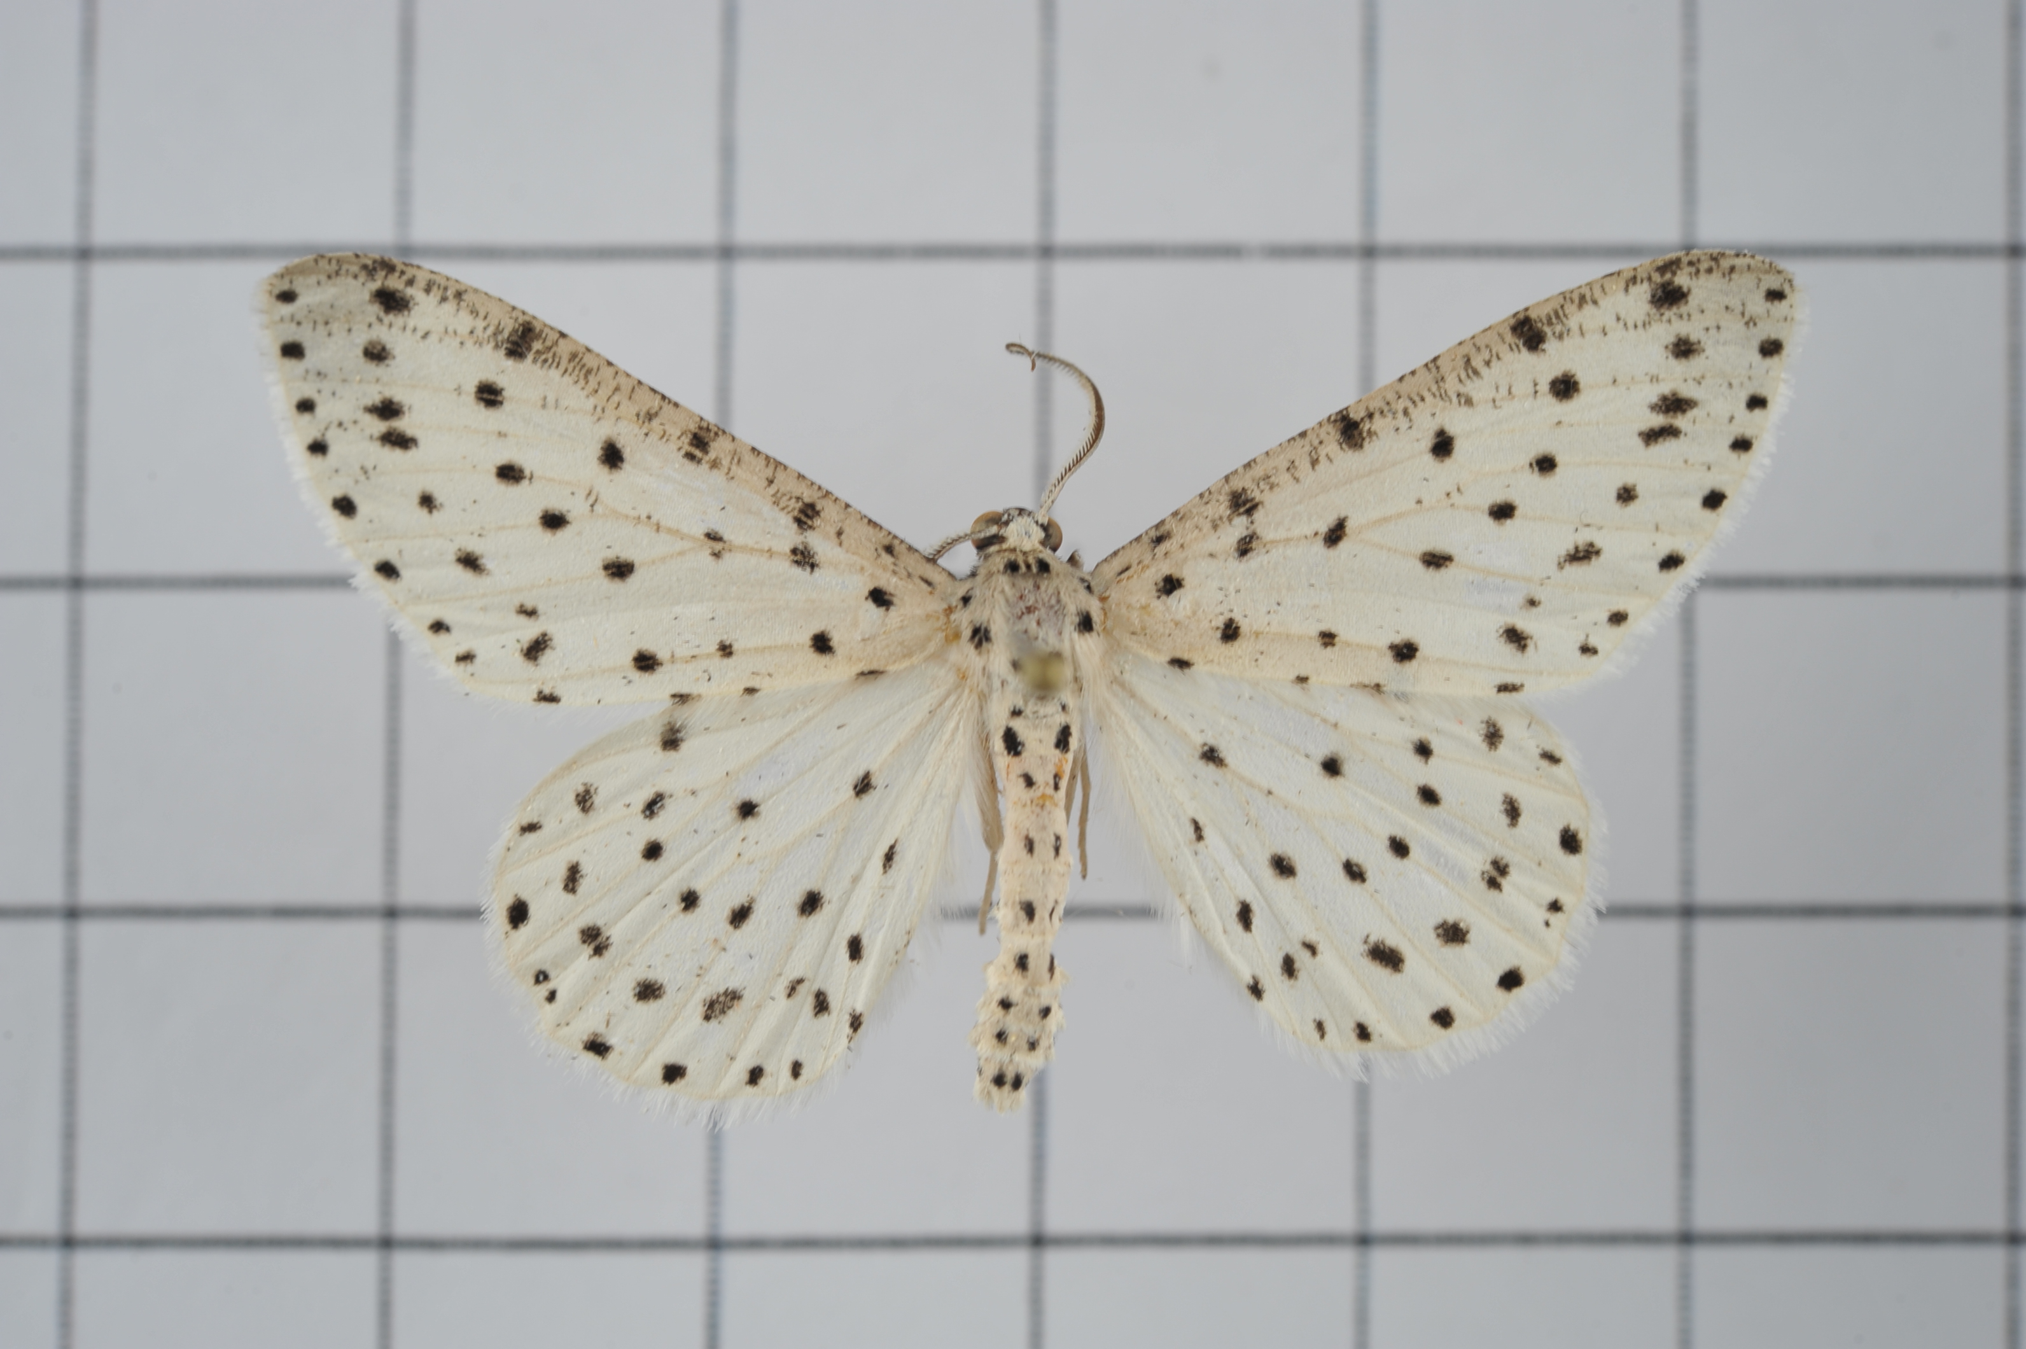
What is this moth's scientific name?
Xenoplia trivialis
